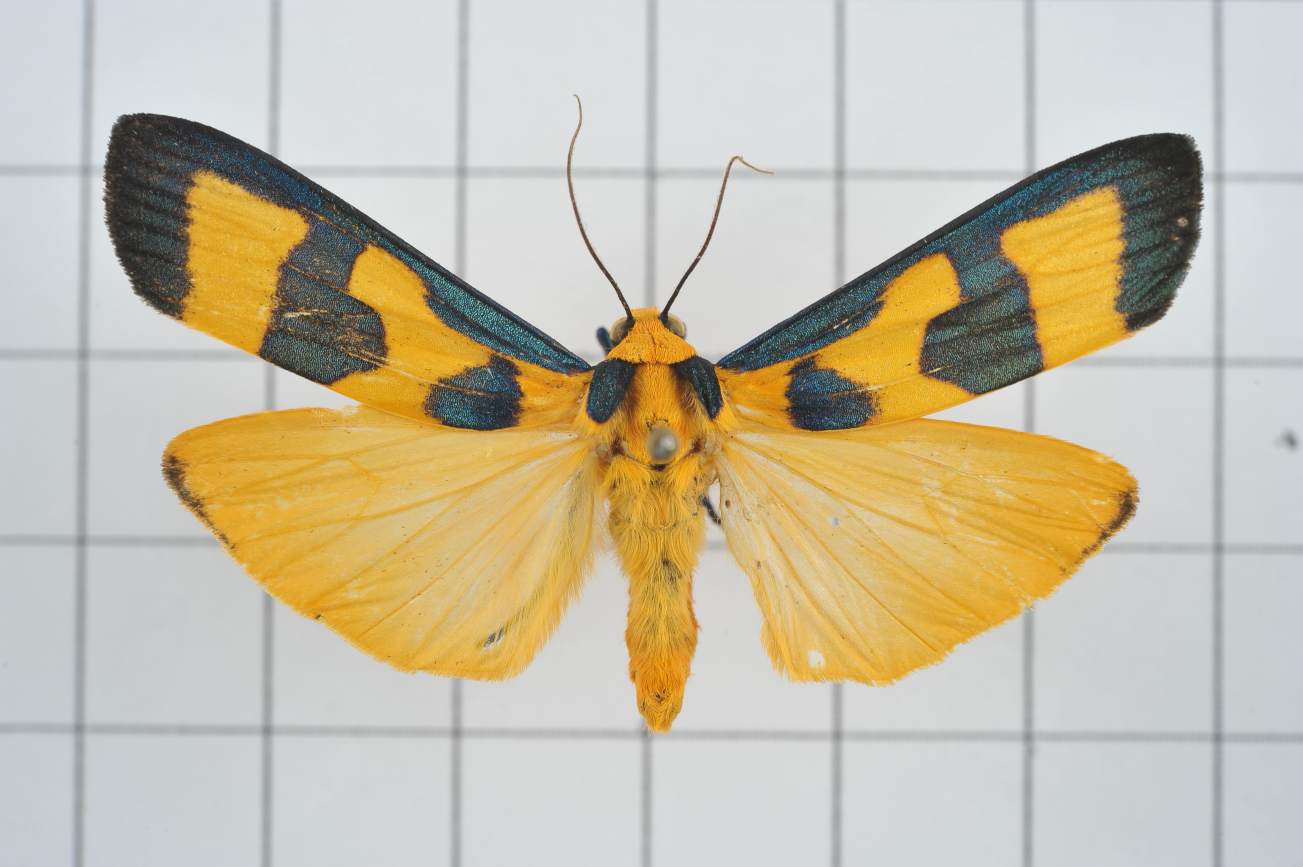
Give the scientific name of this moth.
Chrysaeglia magnifica
